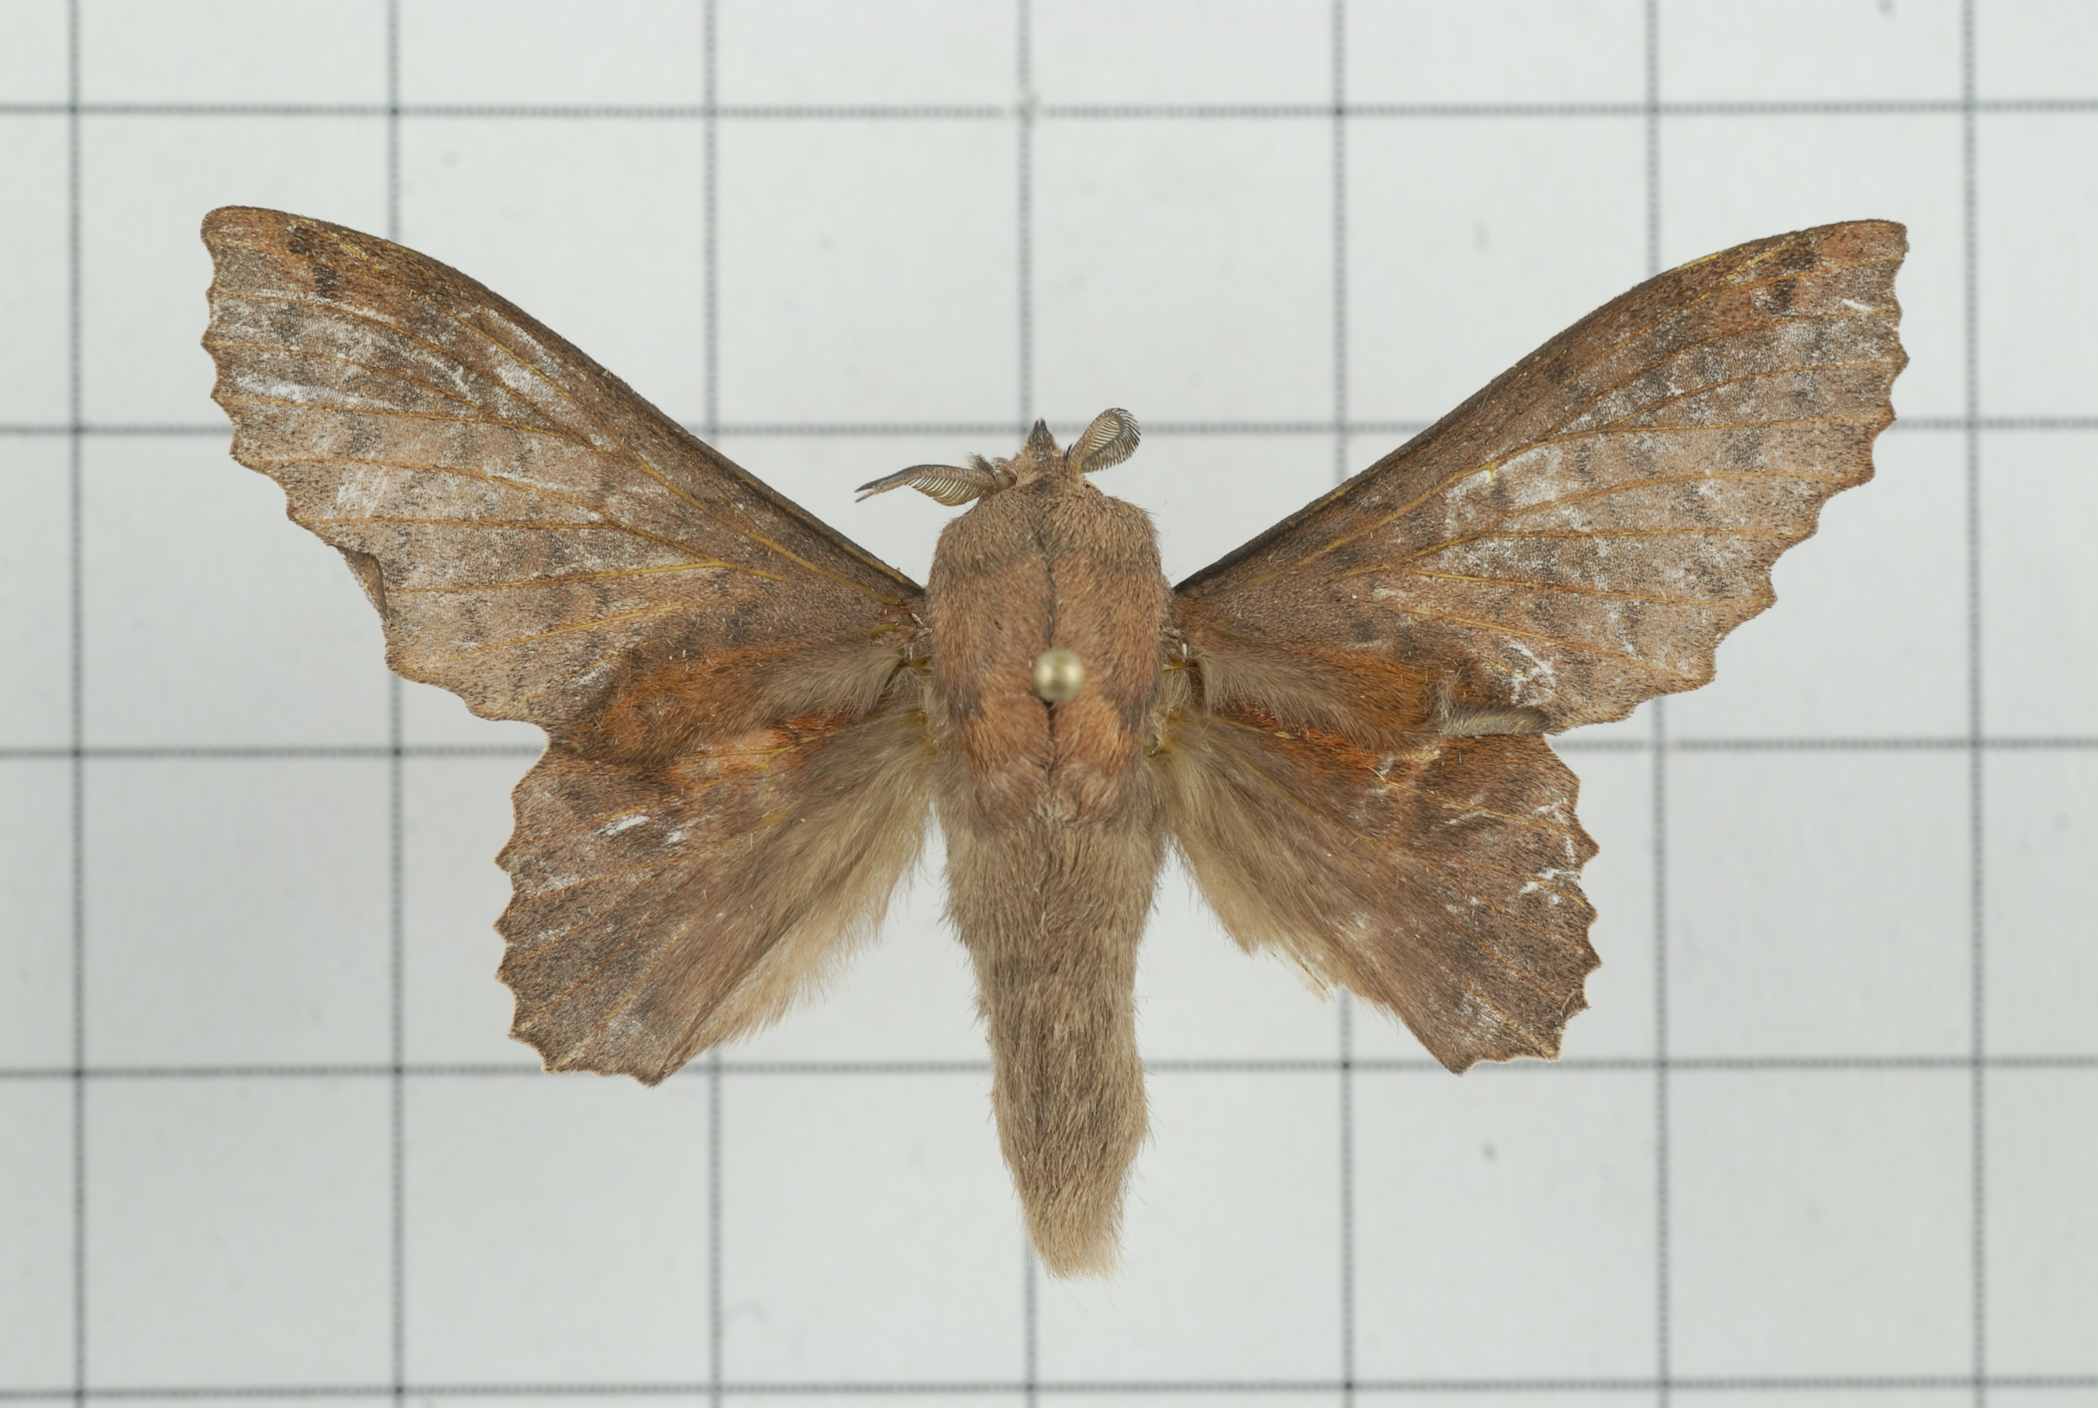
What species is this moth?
Gastropacha horishana horishana
